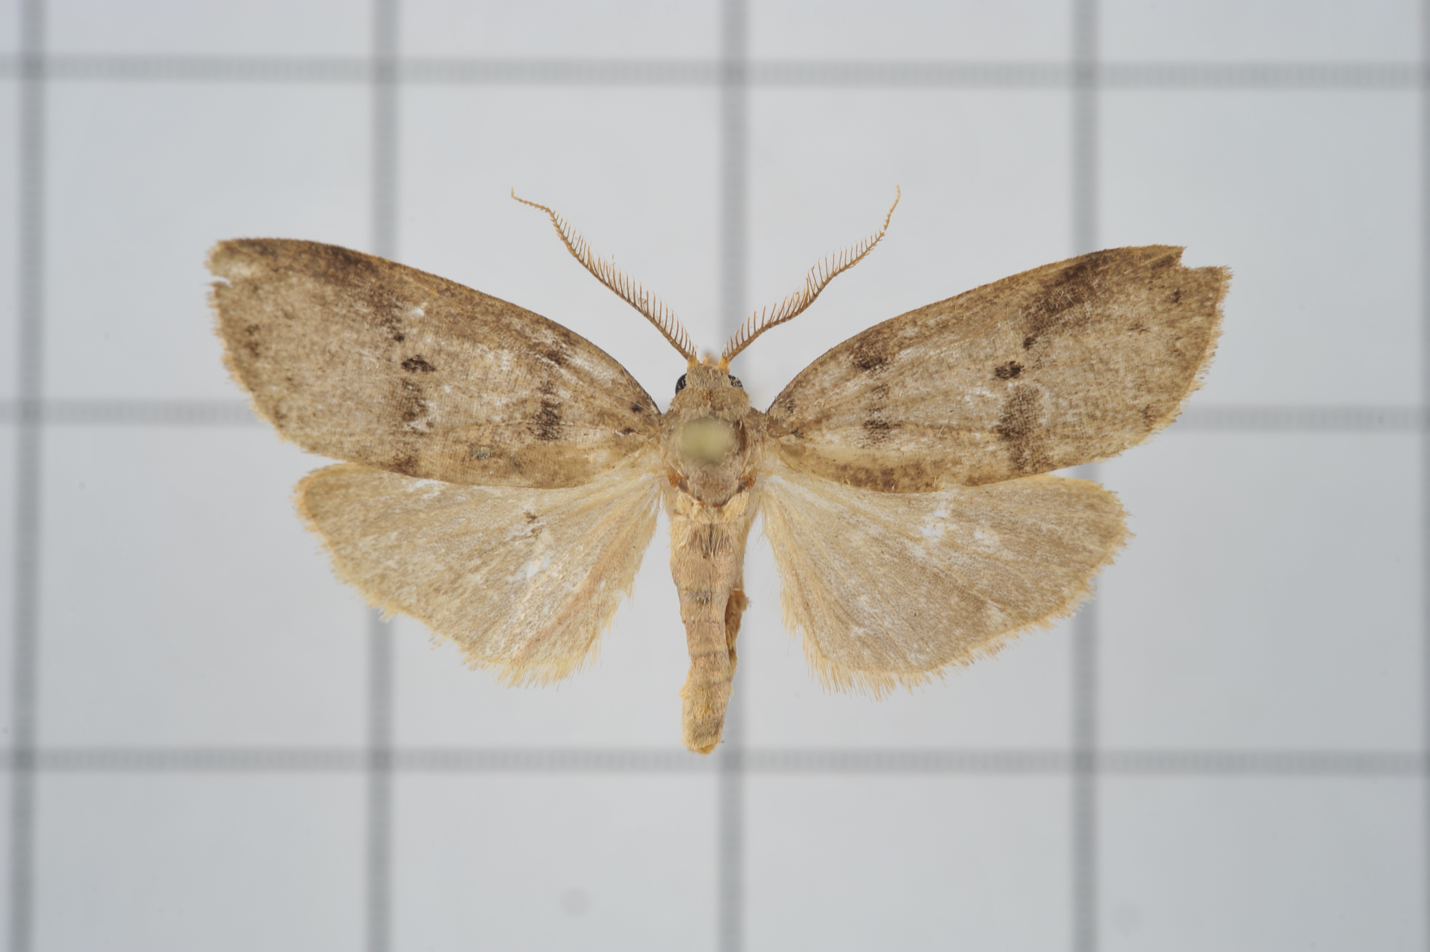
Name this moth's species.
Eugoa cernyi
